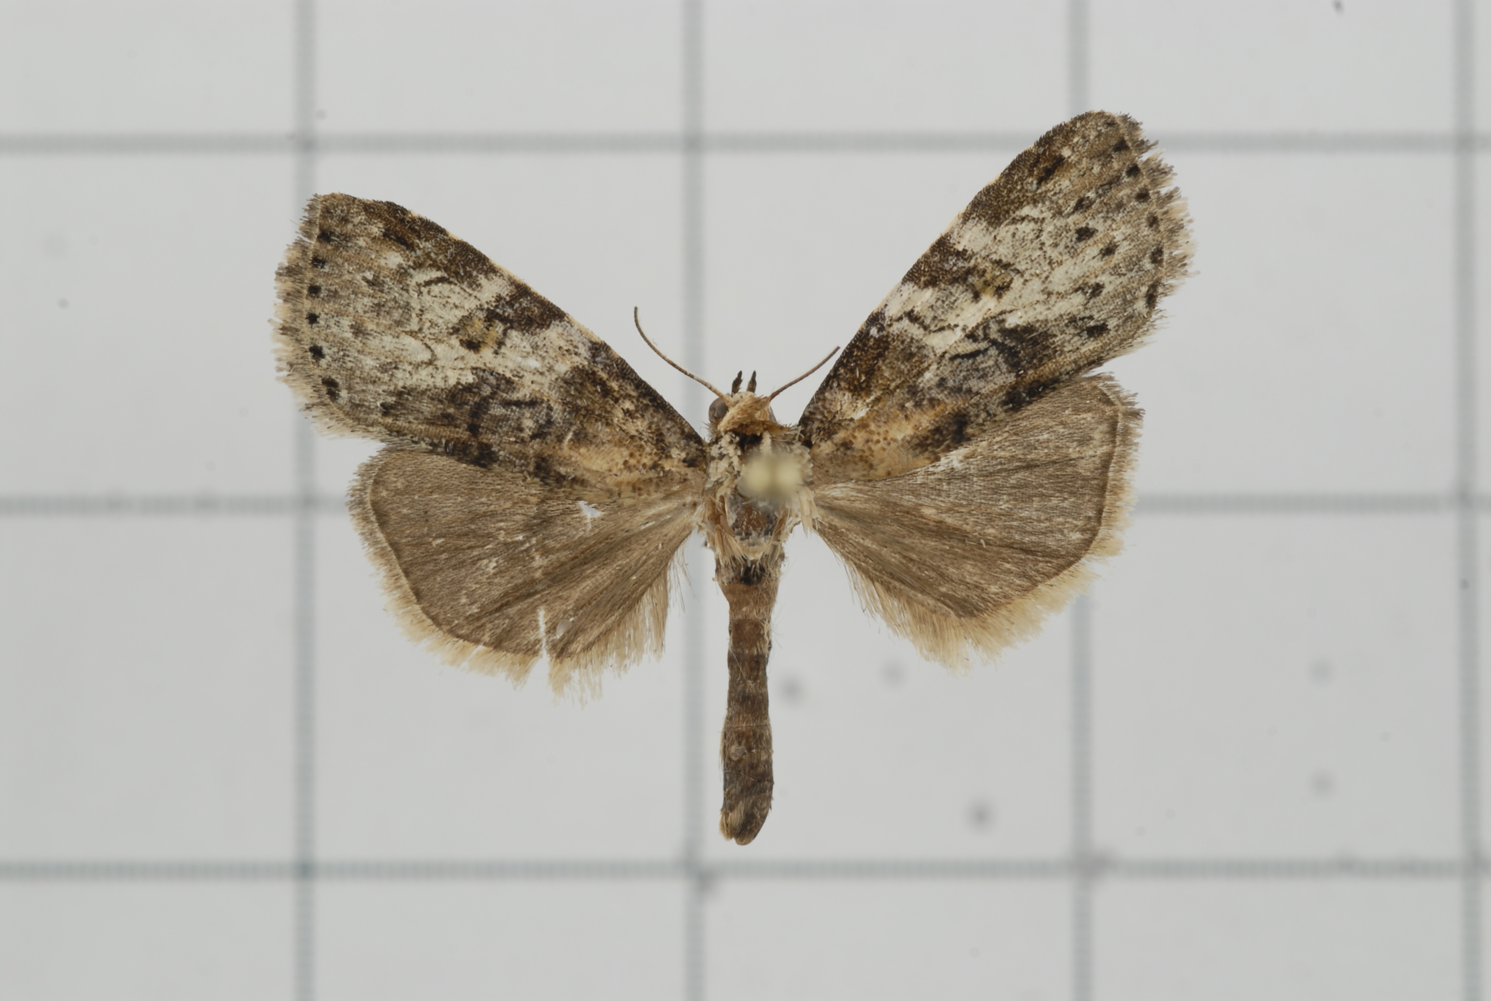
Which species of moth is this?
Chorsia mollicula
